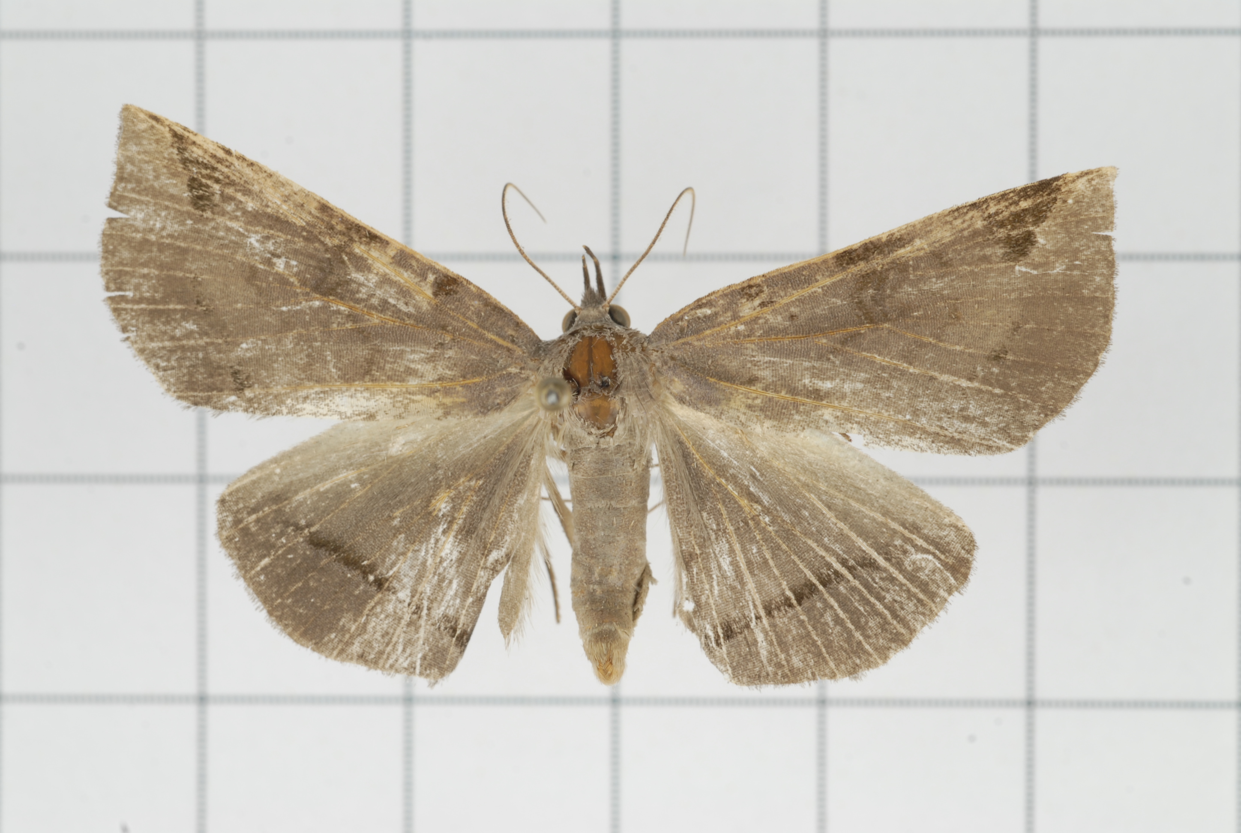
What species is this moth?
Mecodina subcostalis
